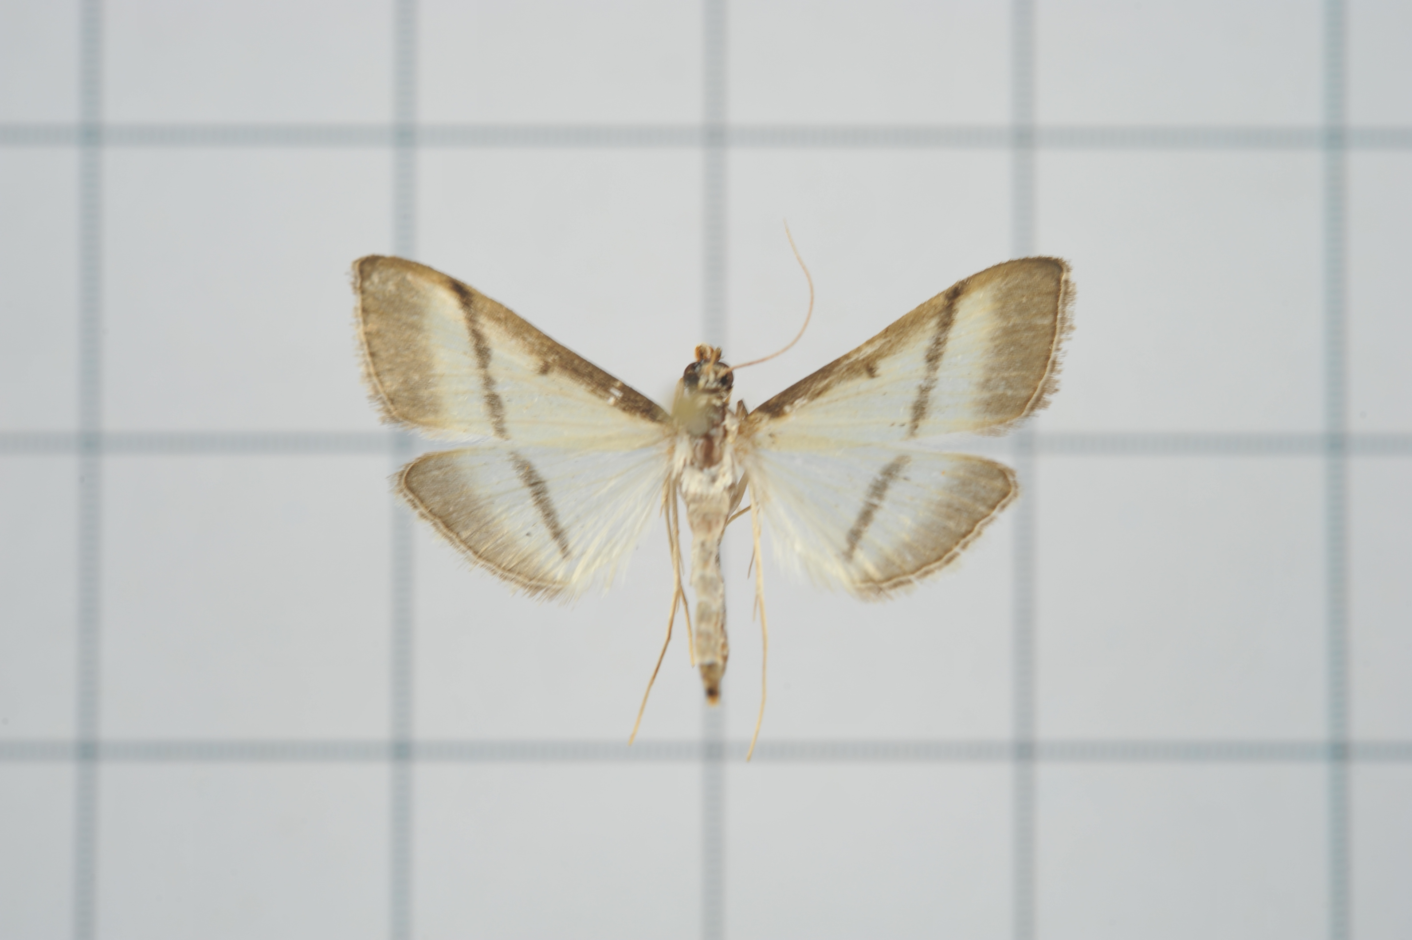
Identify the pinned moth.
Bradina diagonalis
